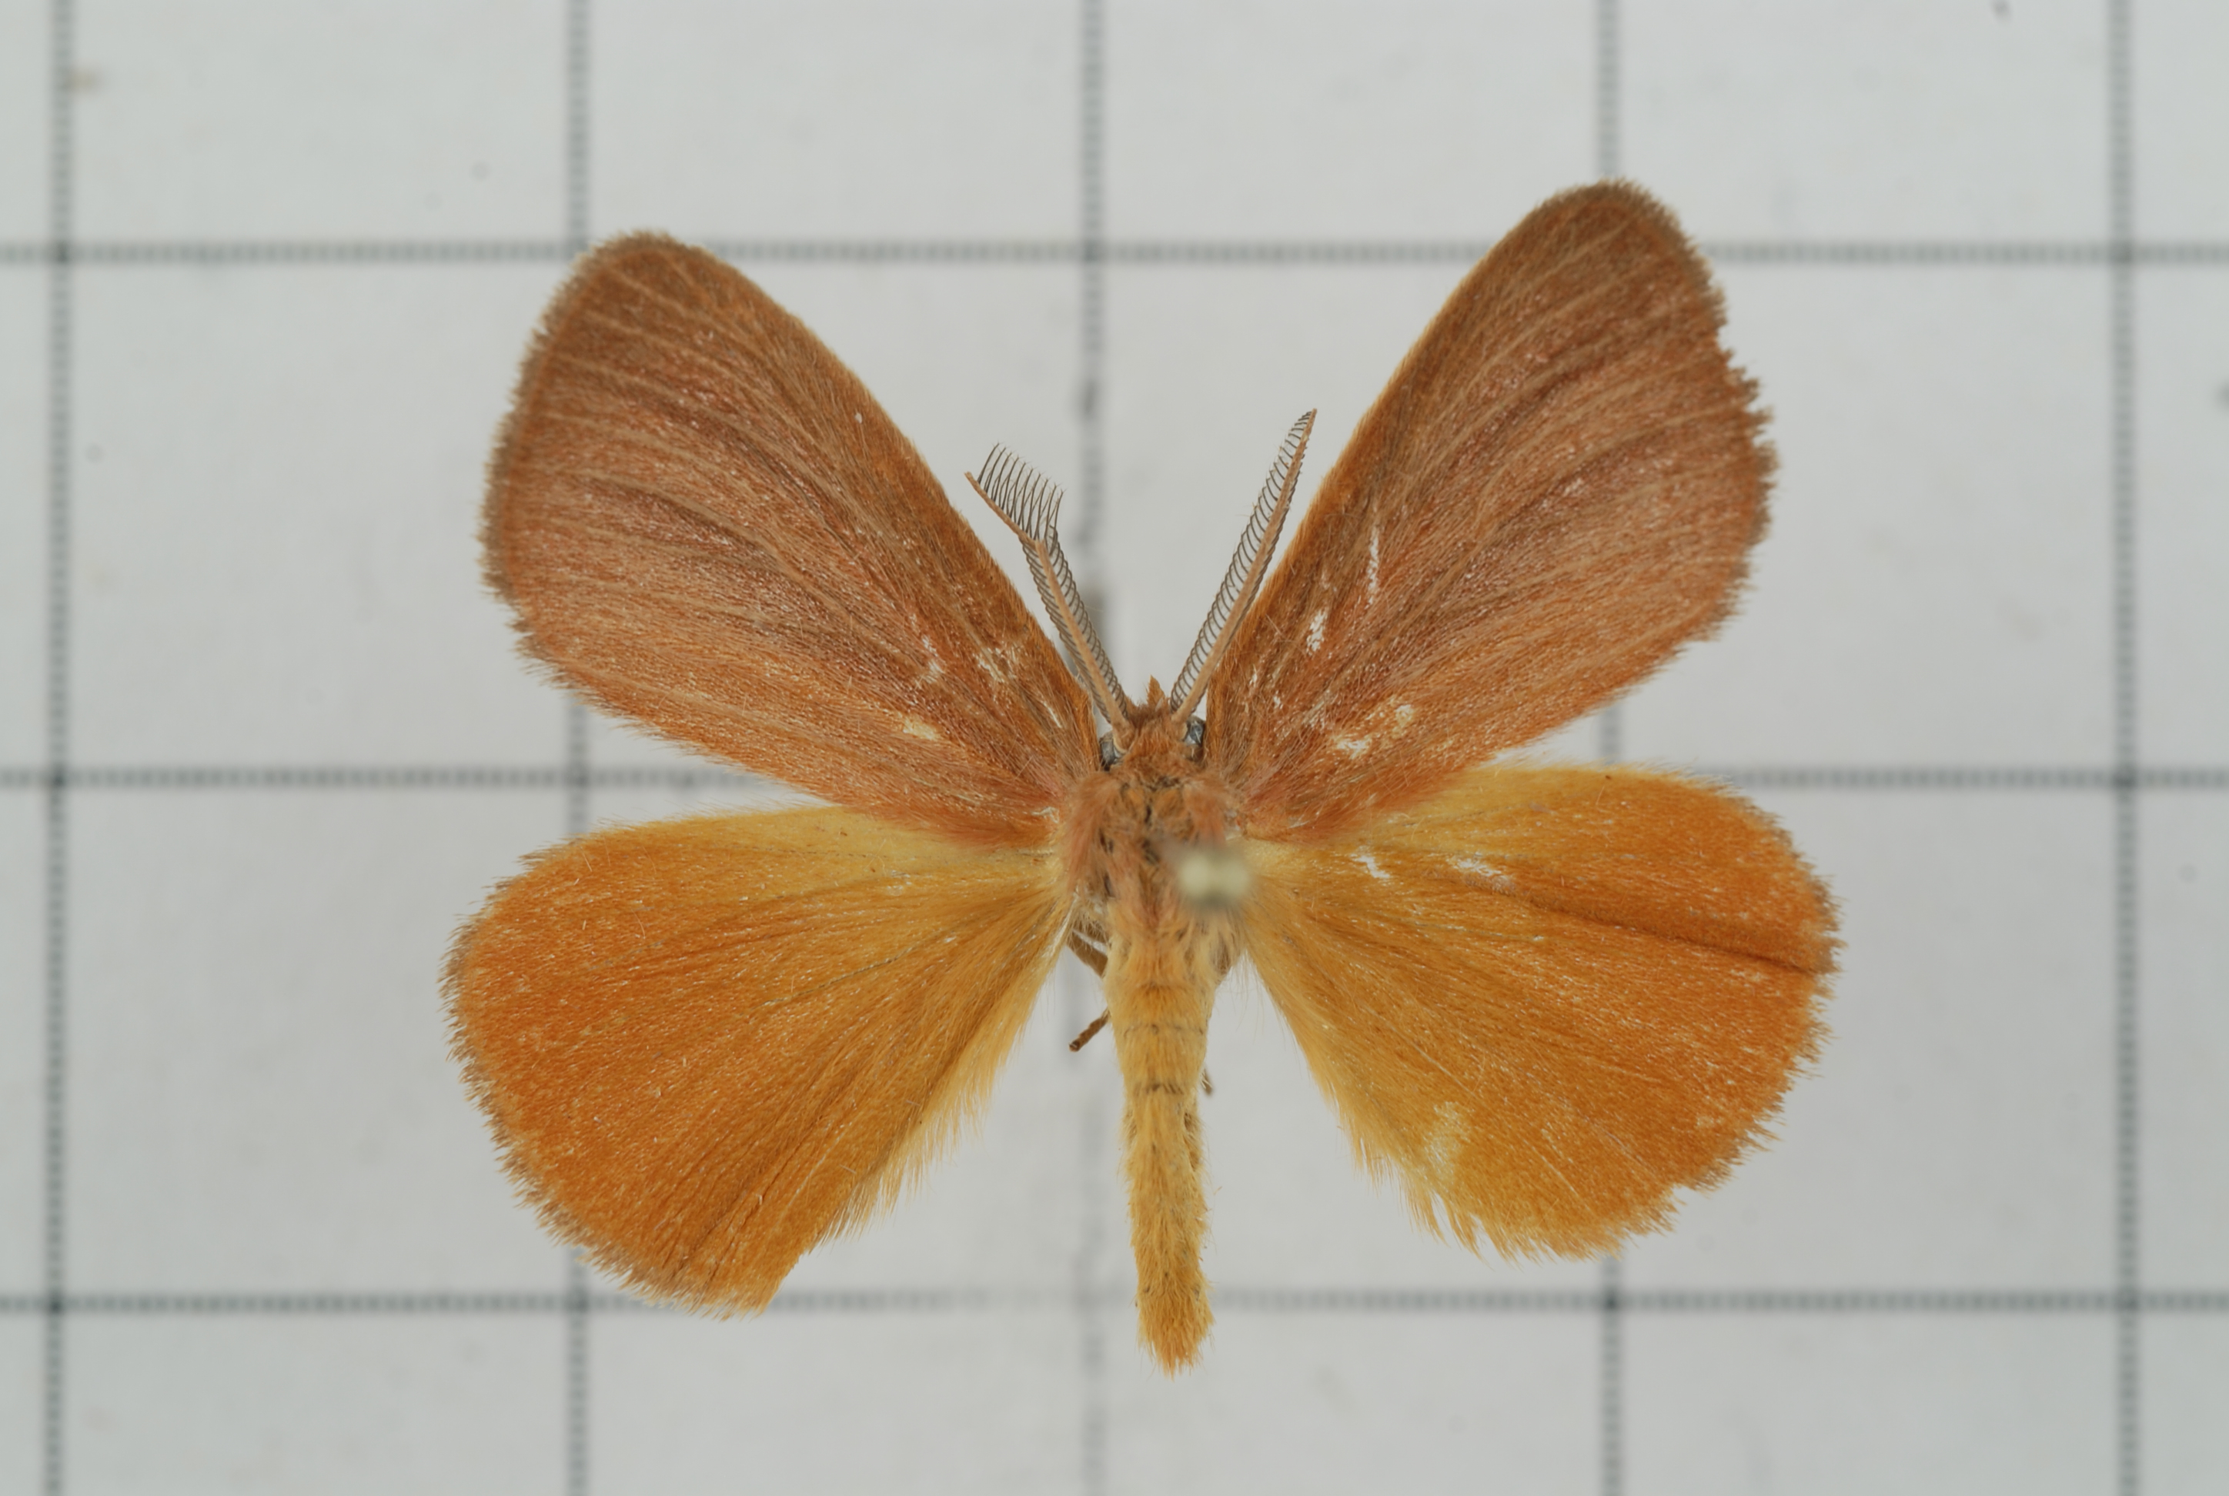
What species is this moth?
Pantana substrigosa
